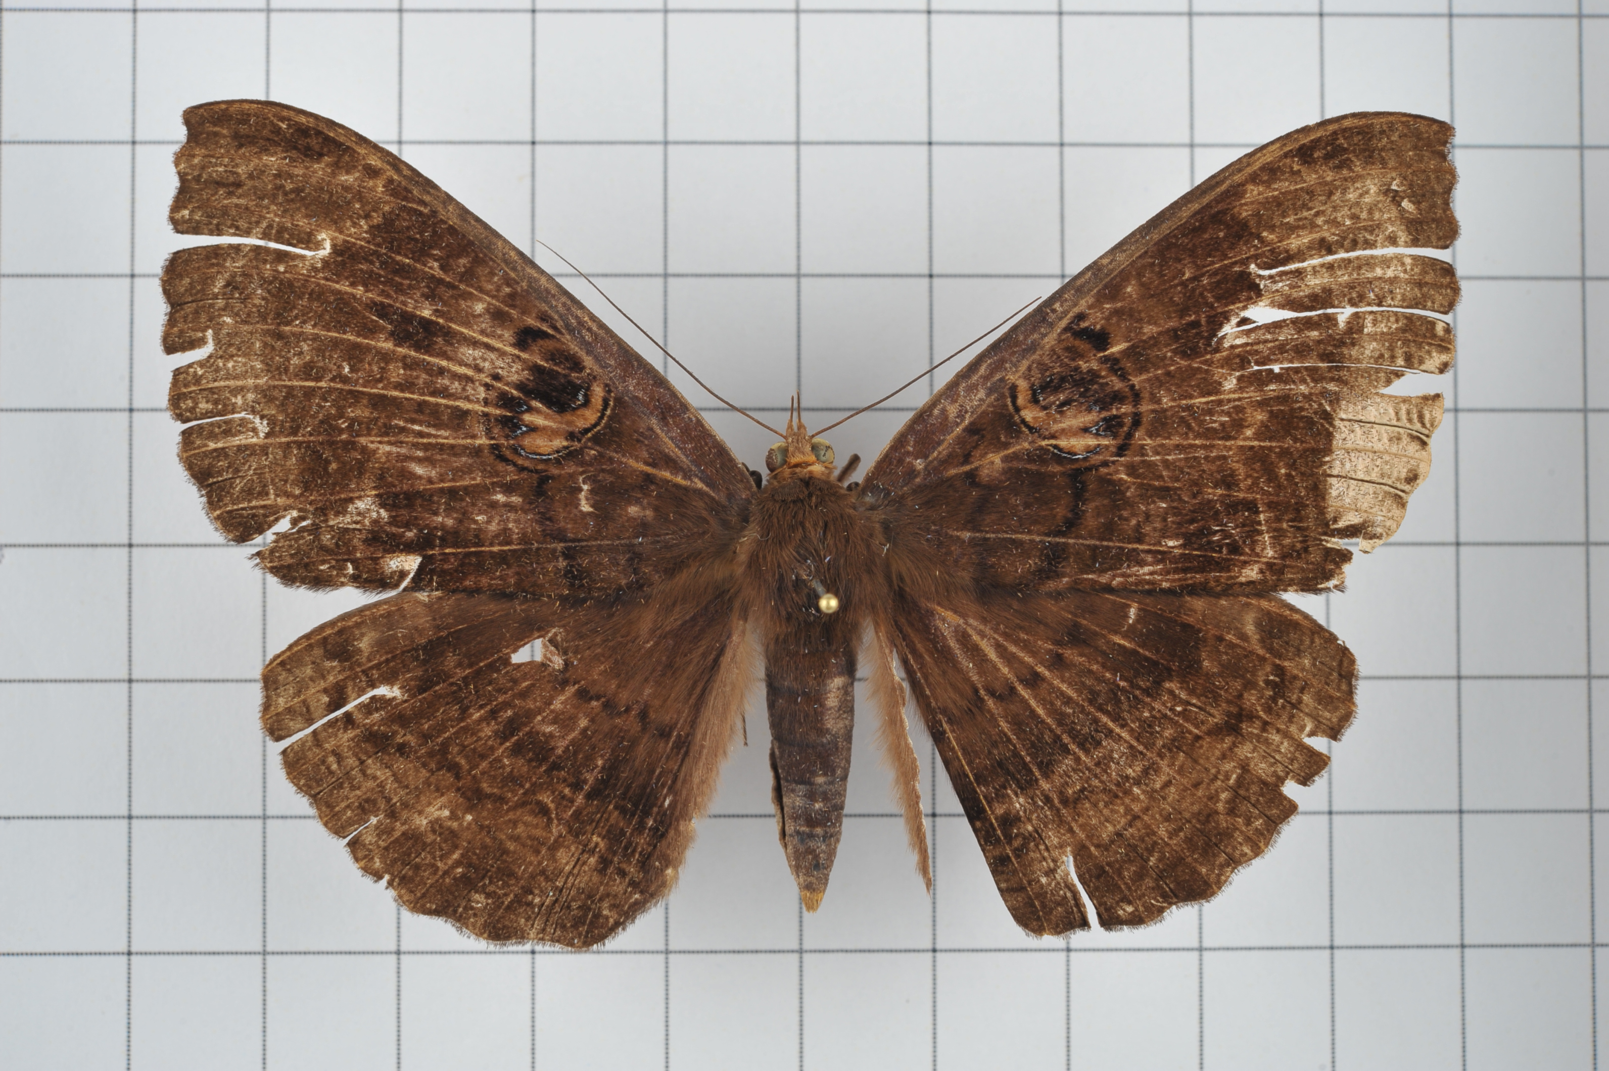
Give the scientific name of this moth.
Erebus caprimulgus caprimulgus
